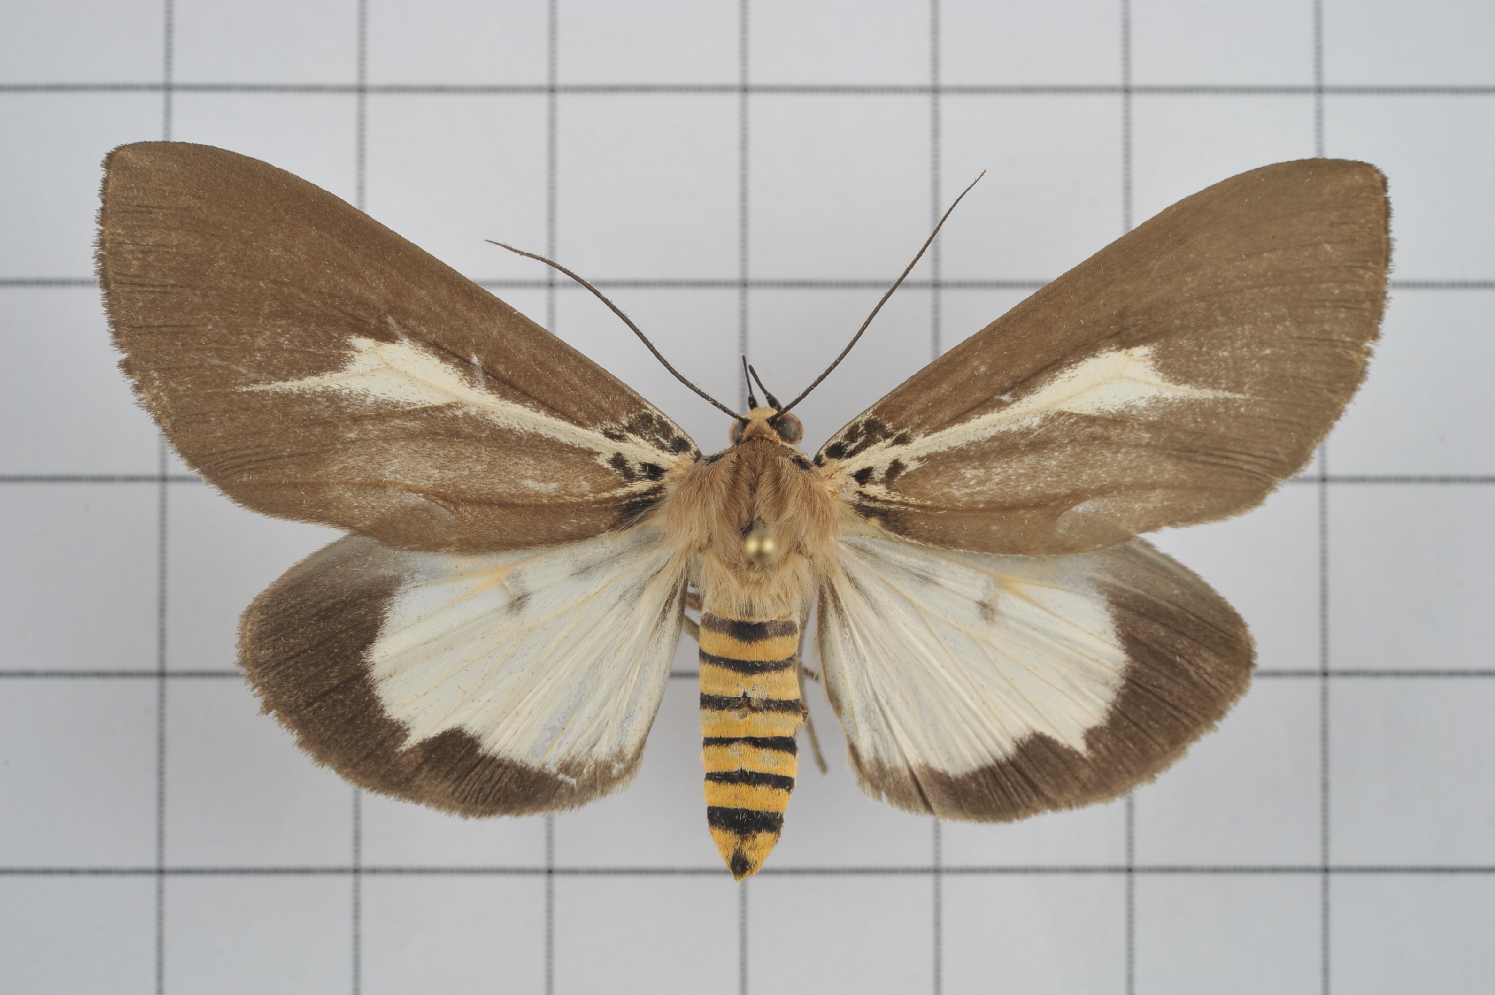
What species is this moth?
Asota heliconia zebrina
